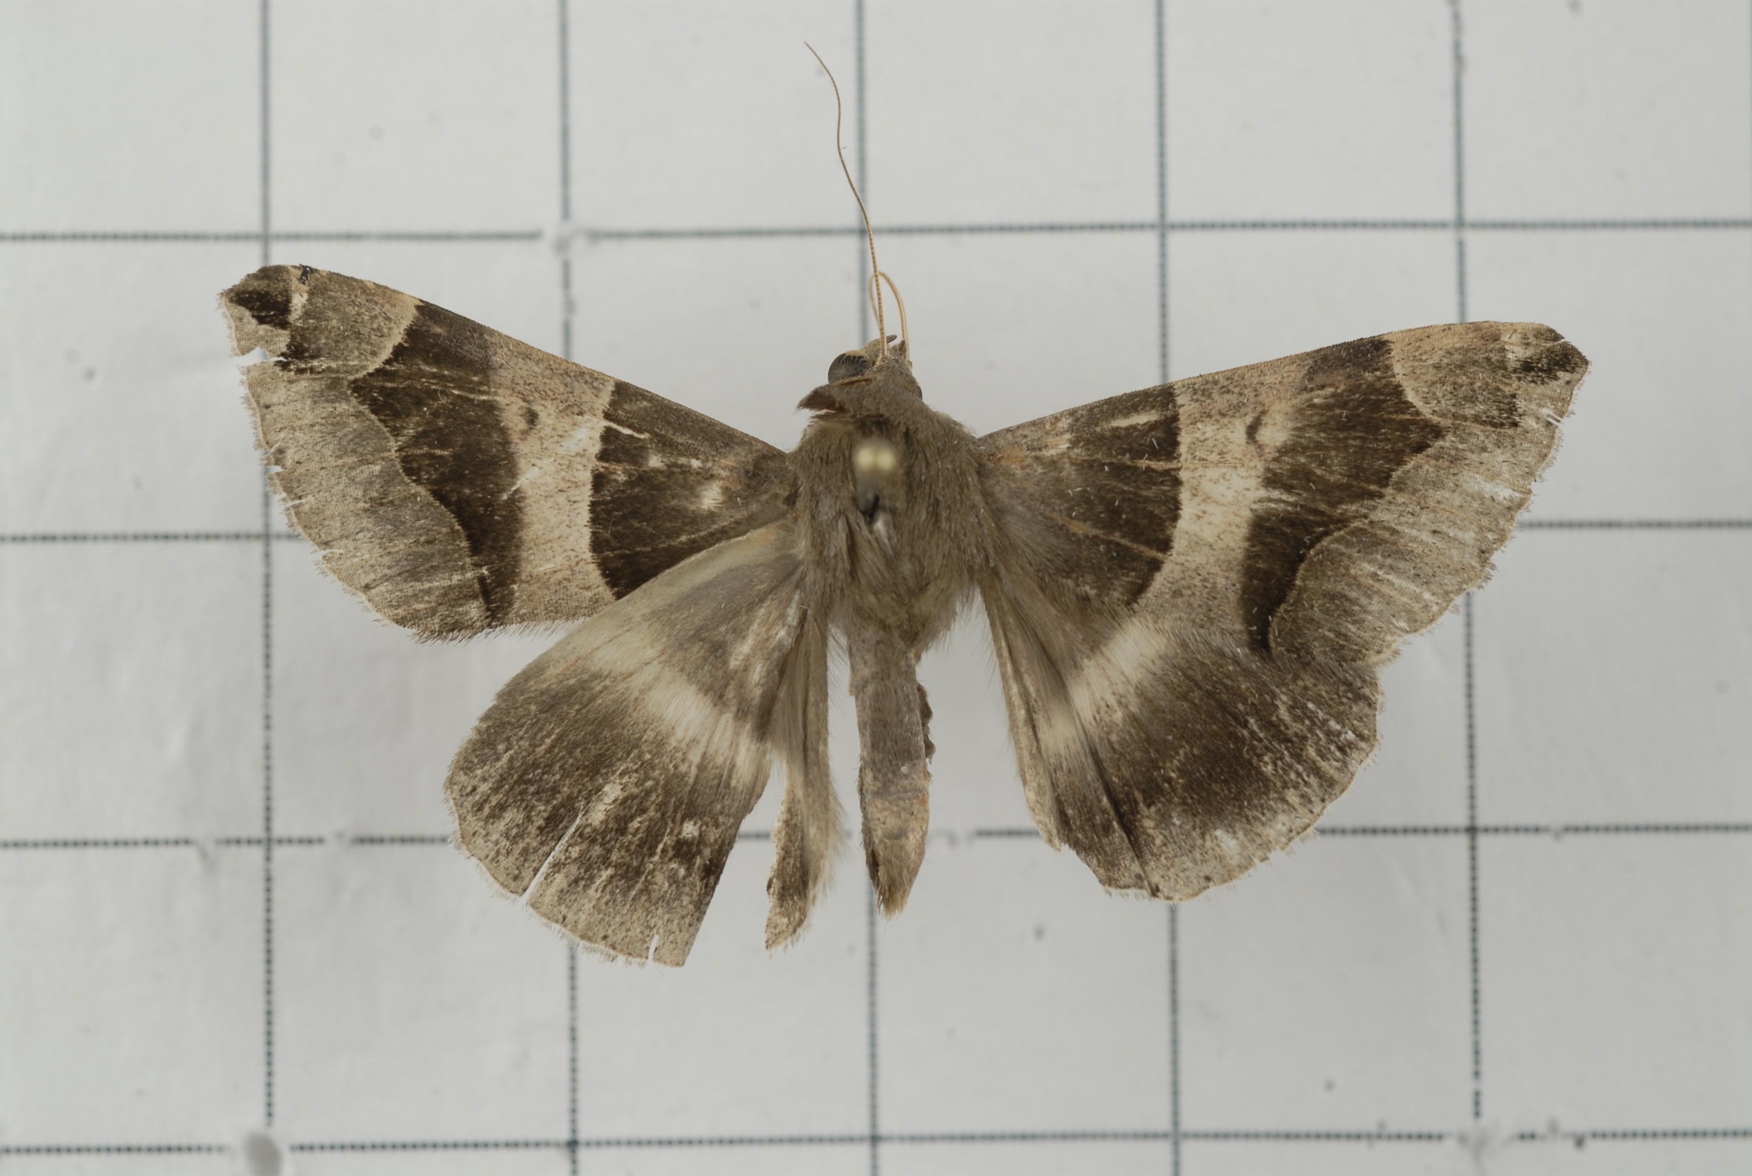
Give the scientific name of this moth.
Parallelia stuposa
